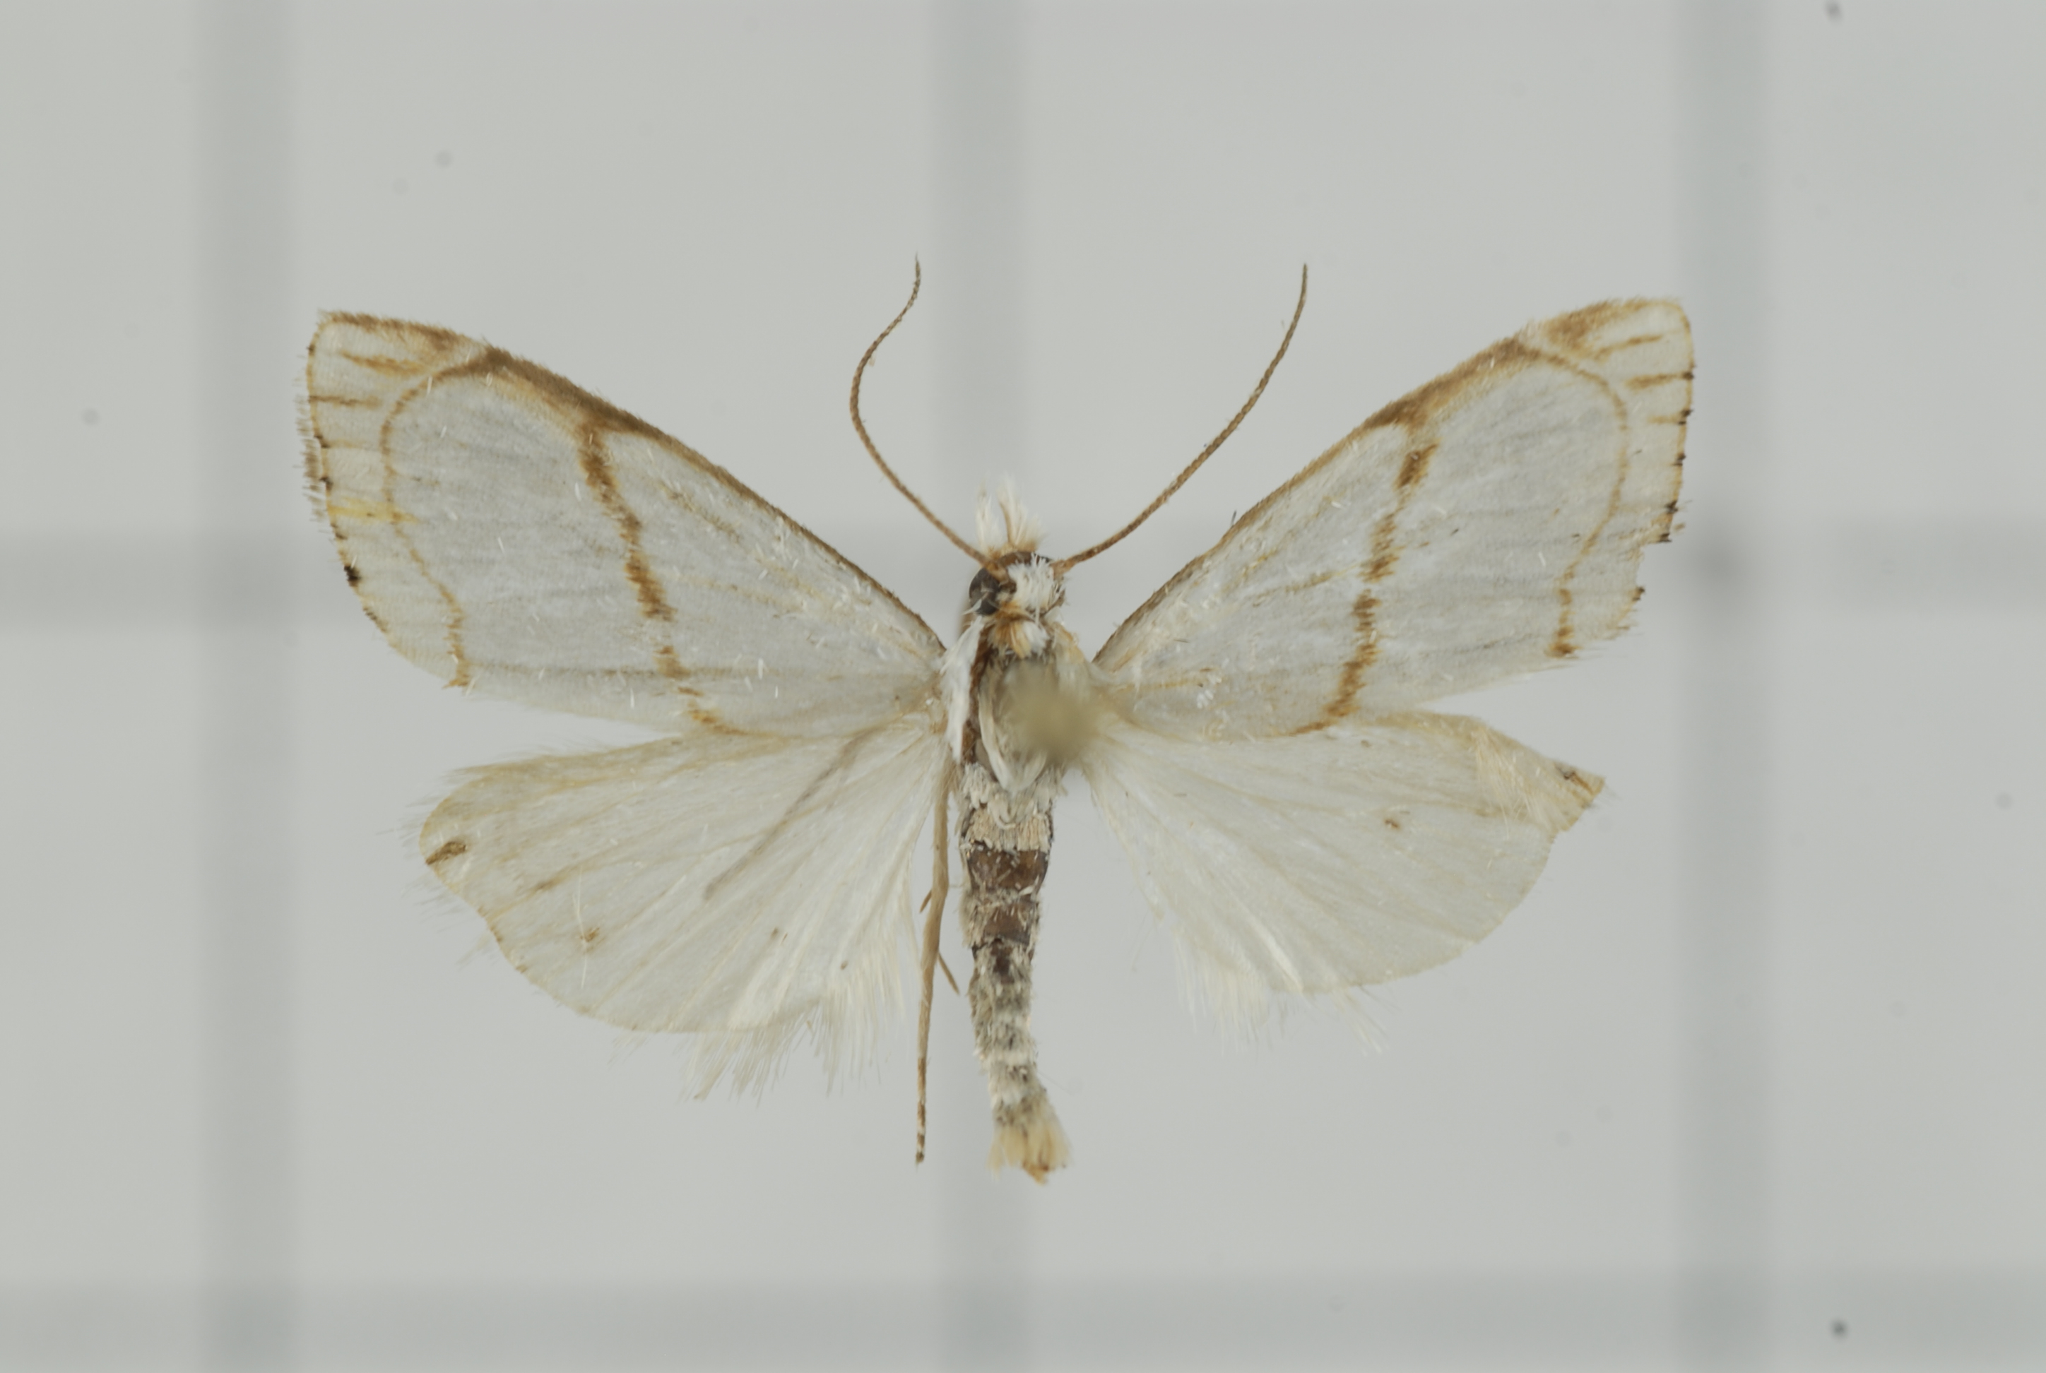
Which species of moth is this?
Pseudargyria interruptella
